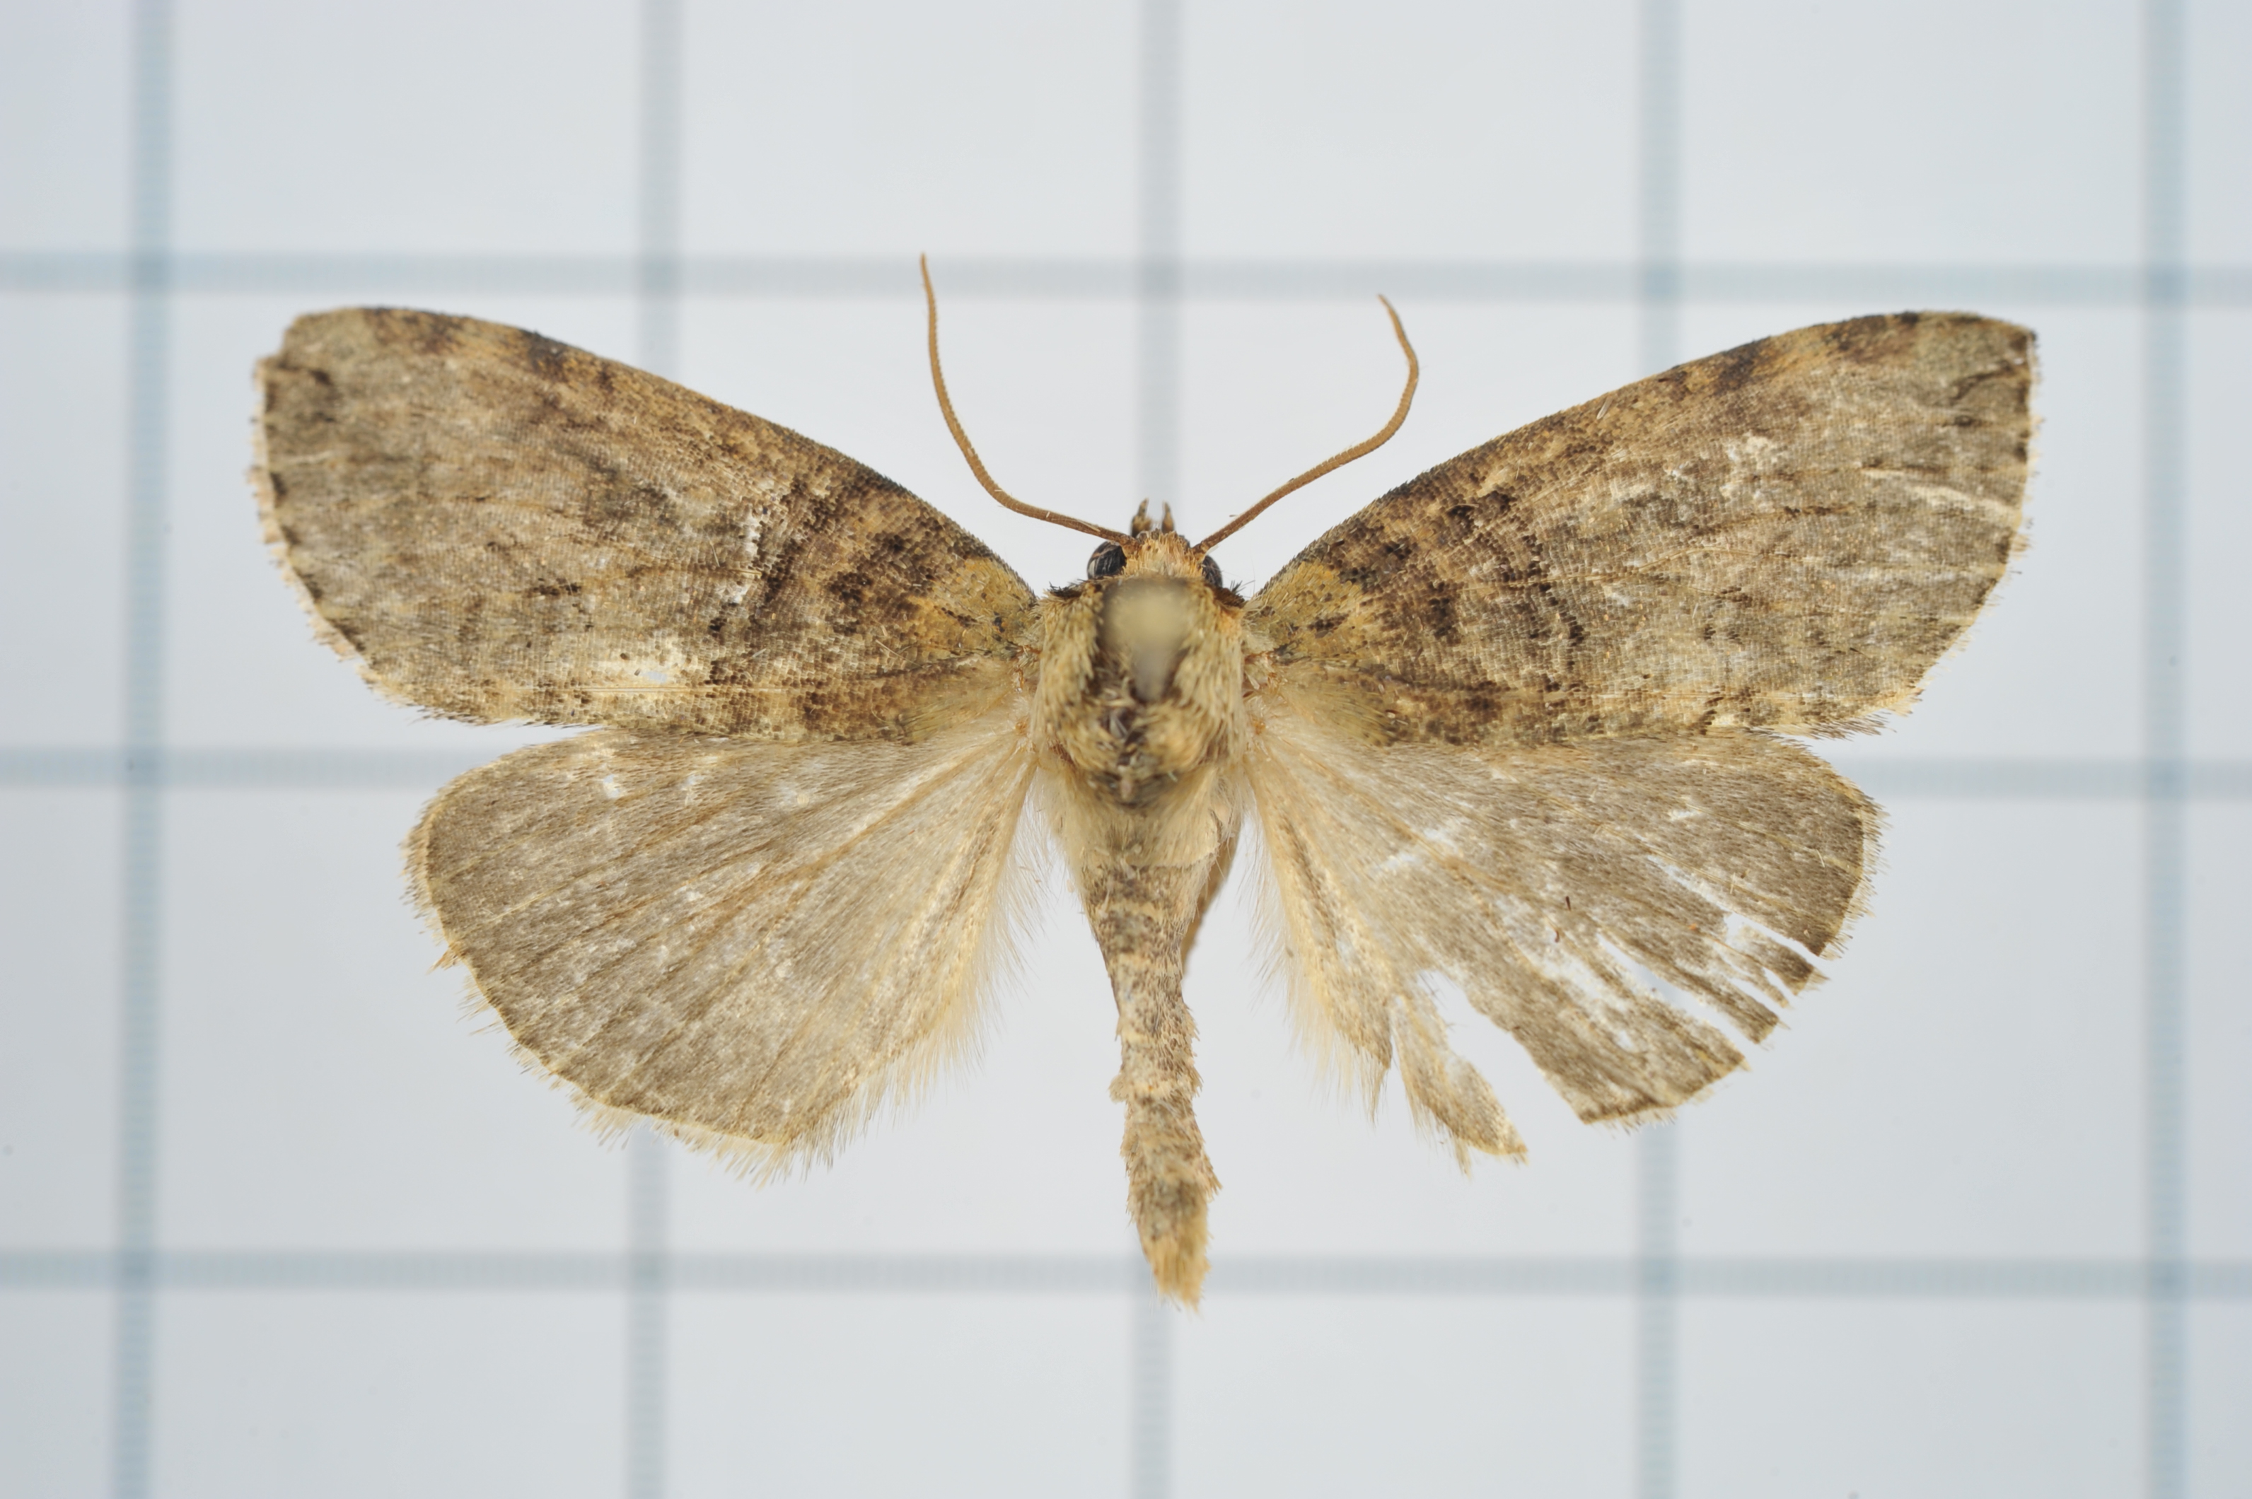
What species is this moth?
Horipsestis aenea aenea
